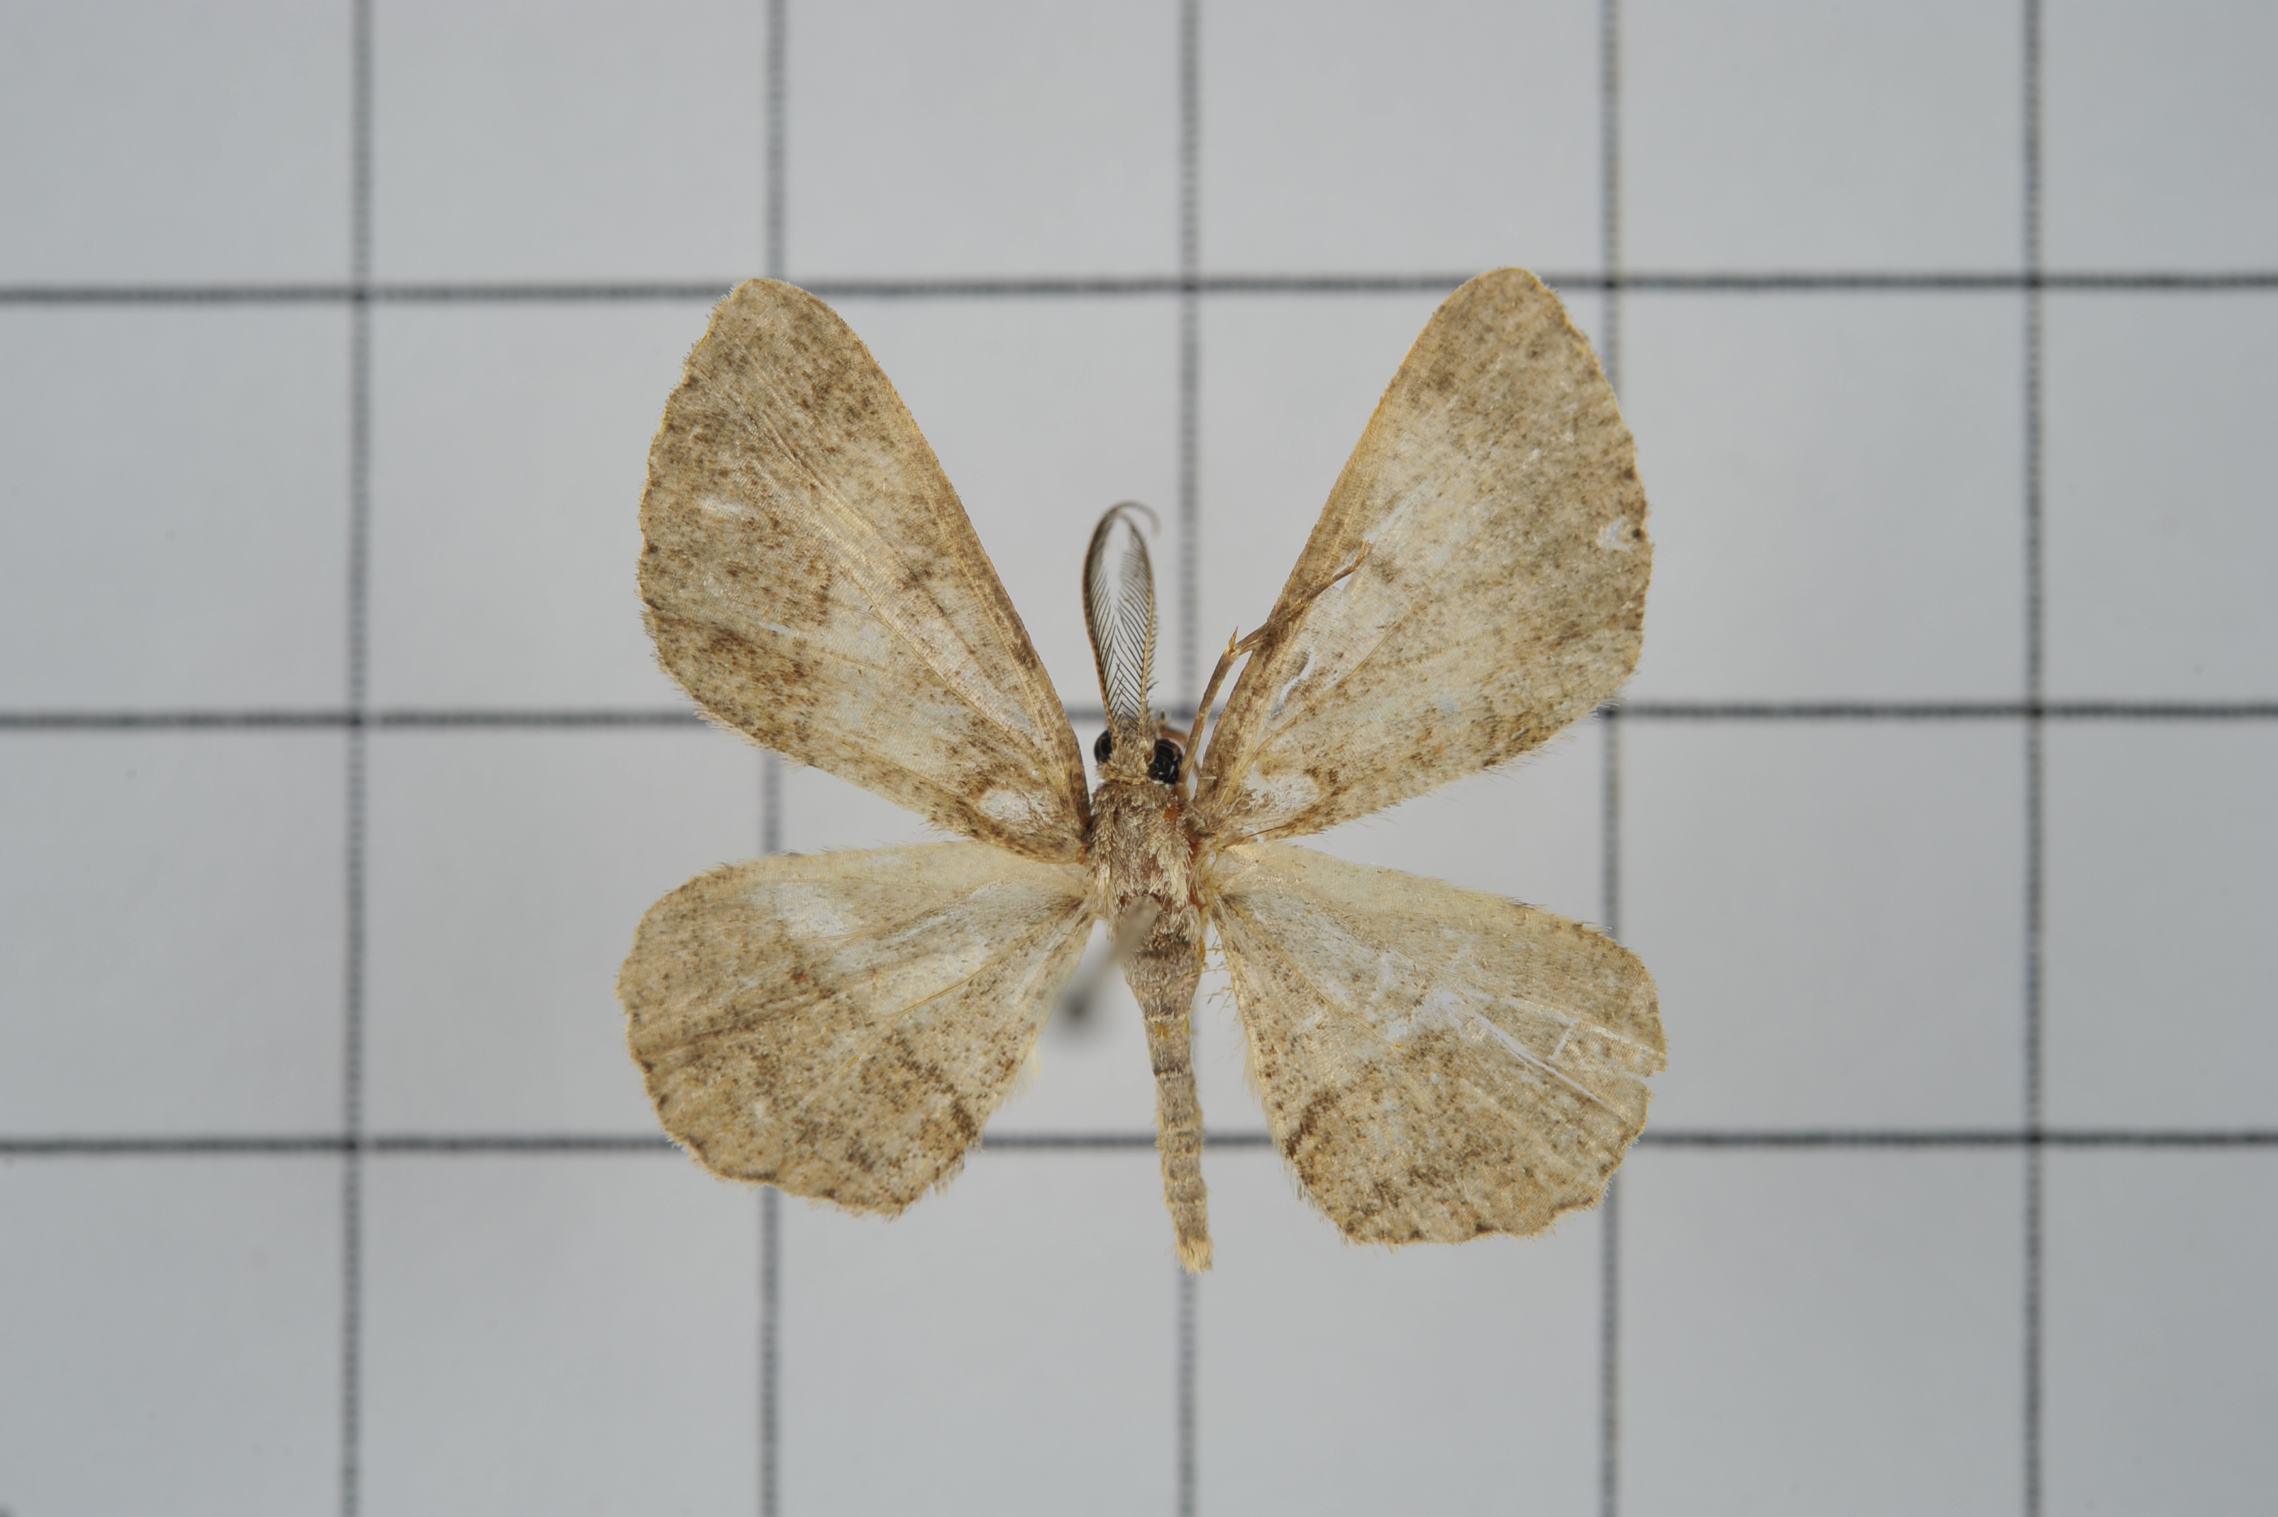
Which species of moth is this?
Alcis taiwanovariegata
